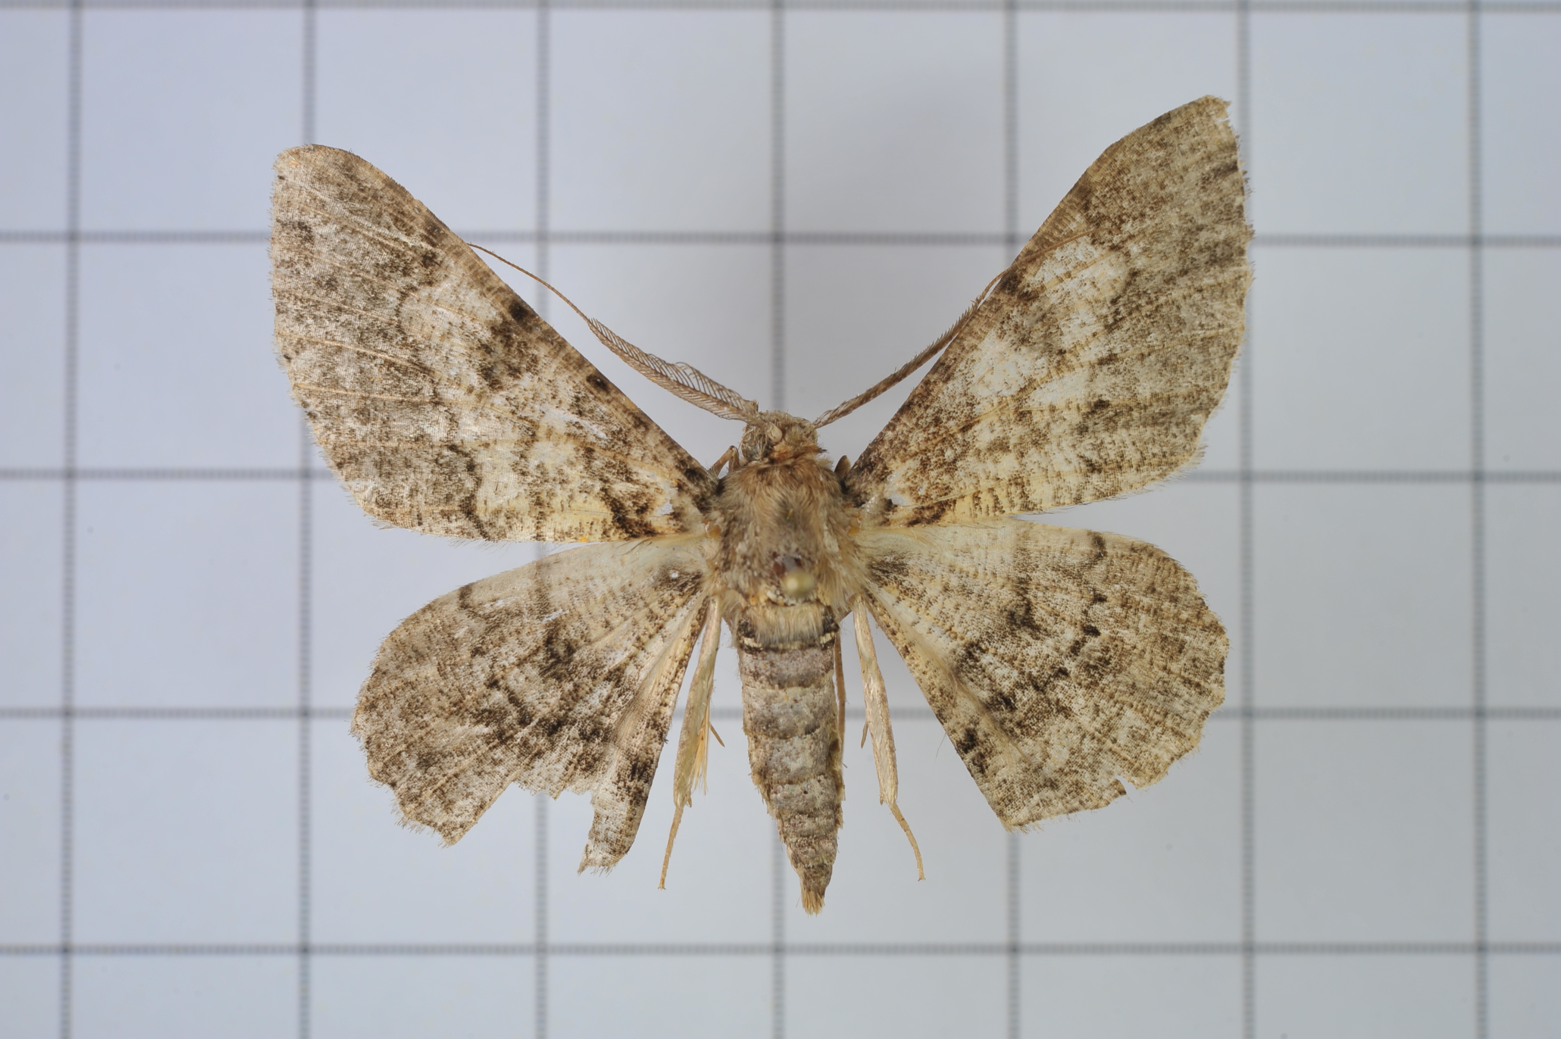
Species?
Cleora fraterna
